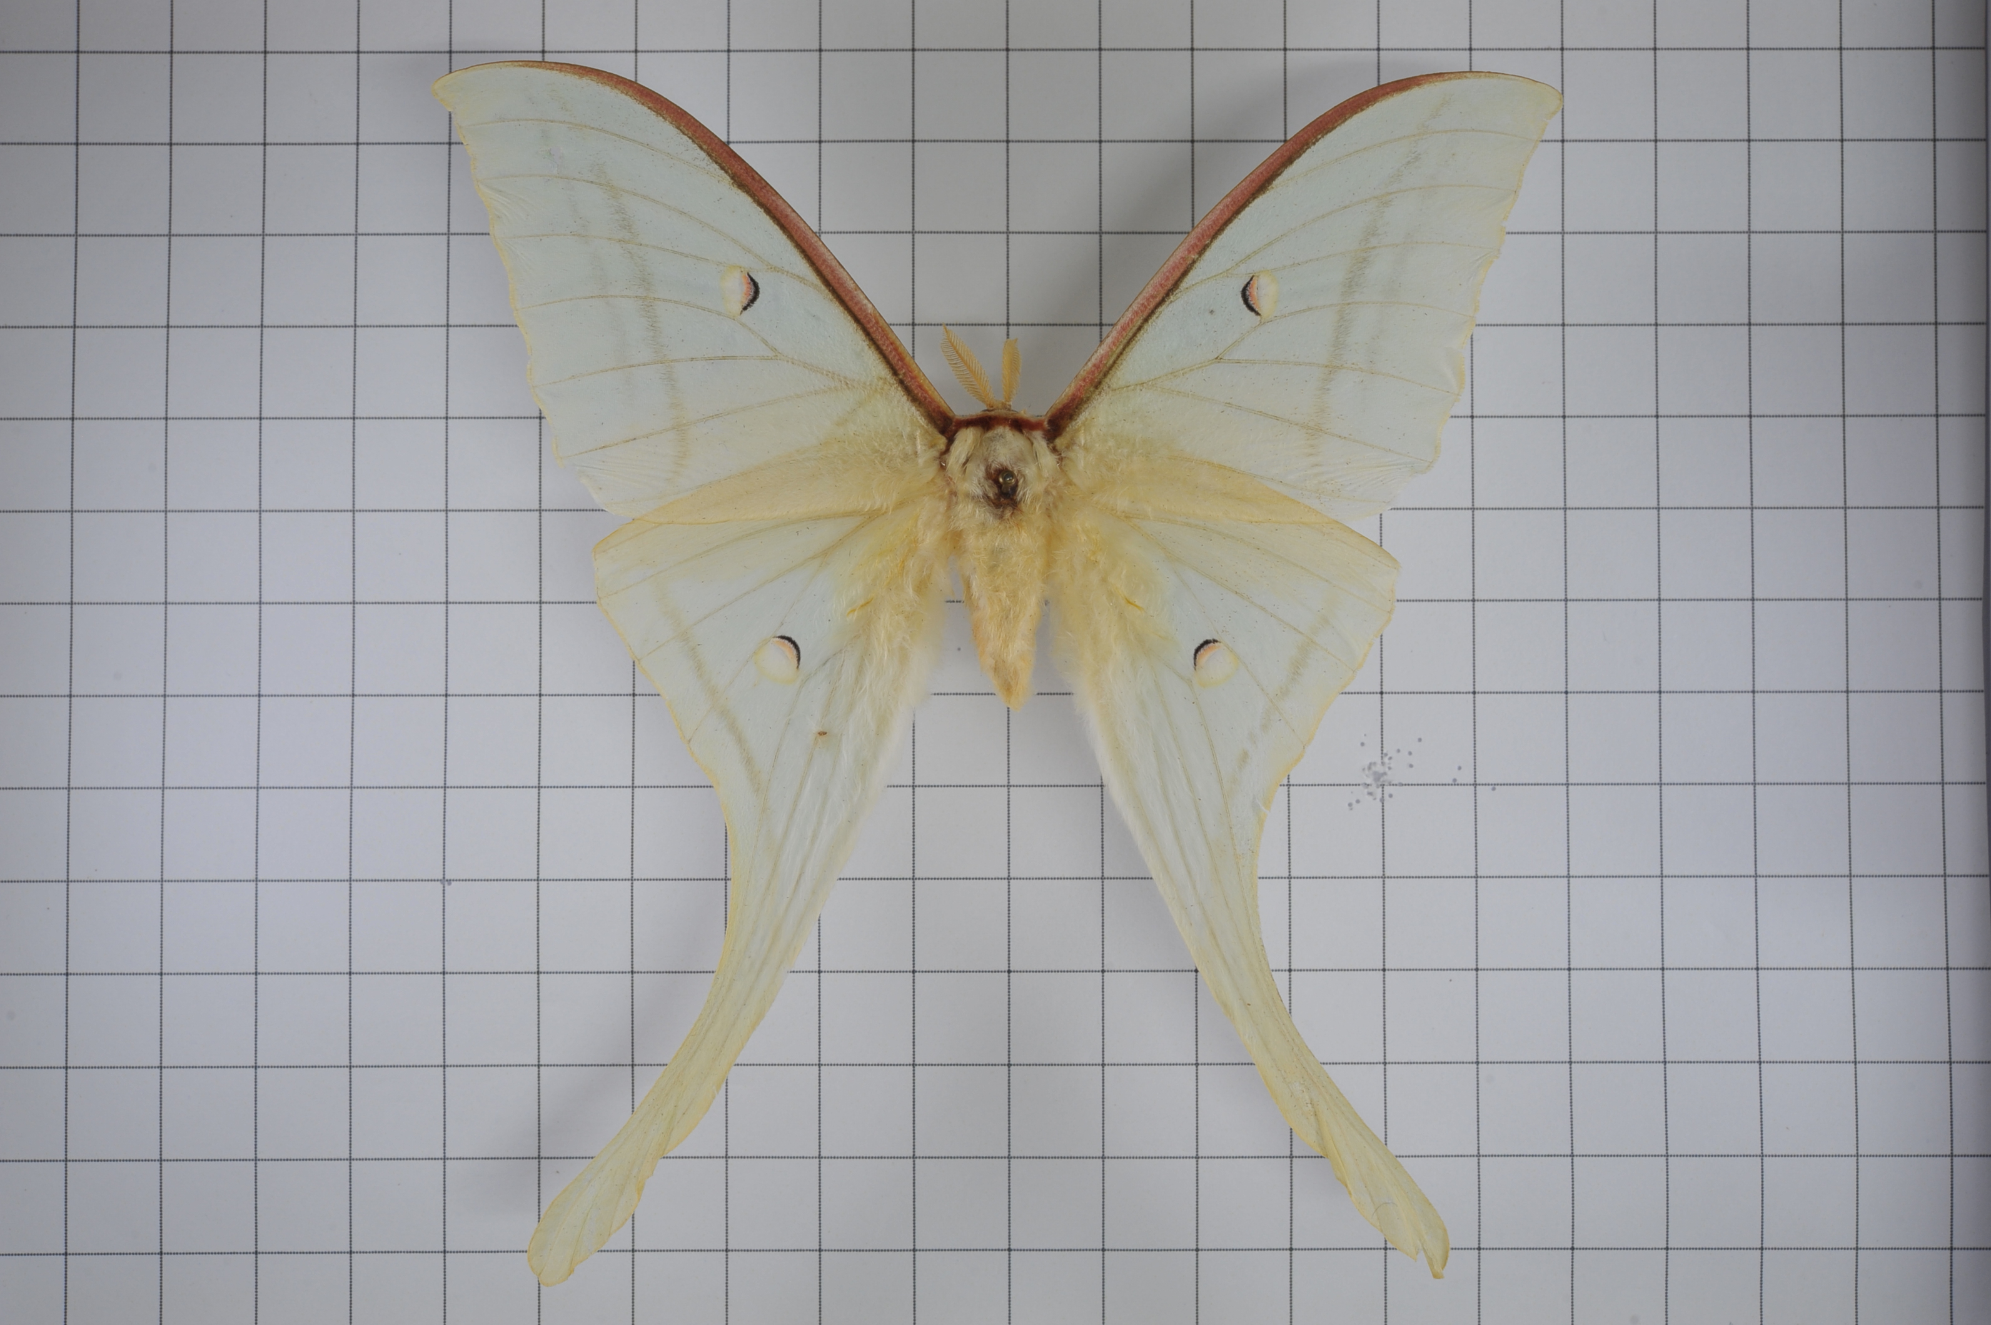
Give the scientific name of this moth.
Actias ningpoana ningtaiwana
